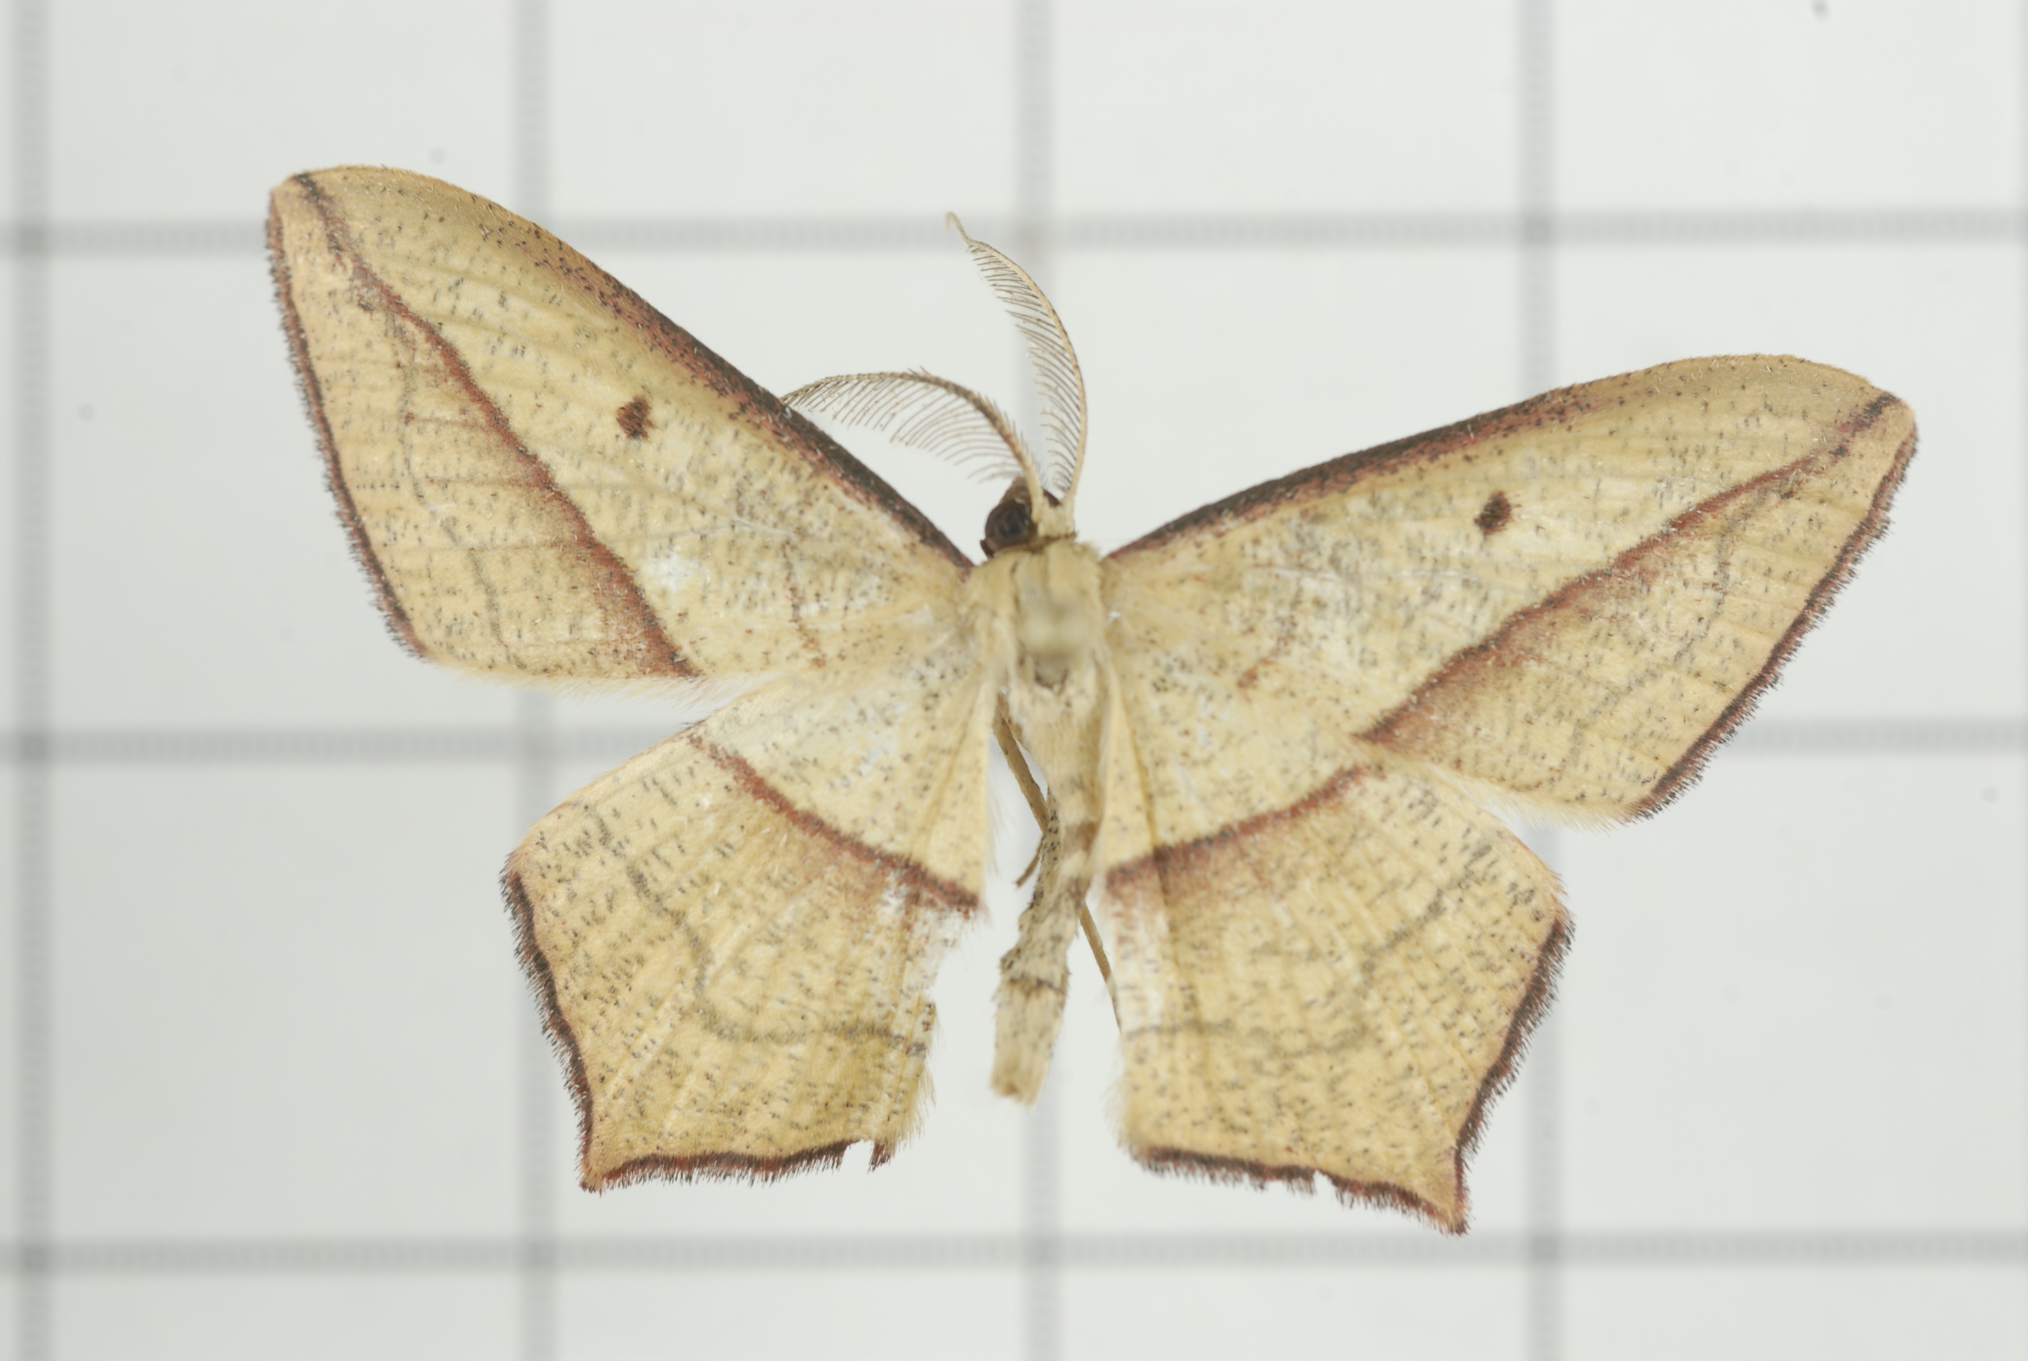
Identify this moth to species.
Timandra convectaria
